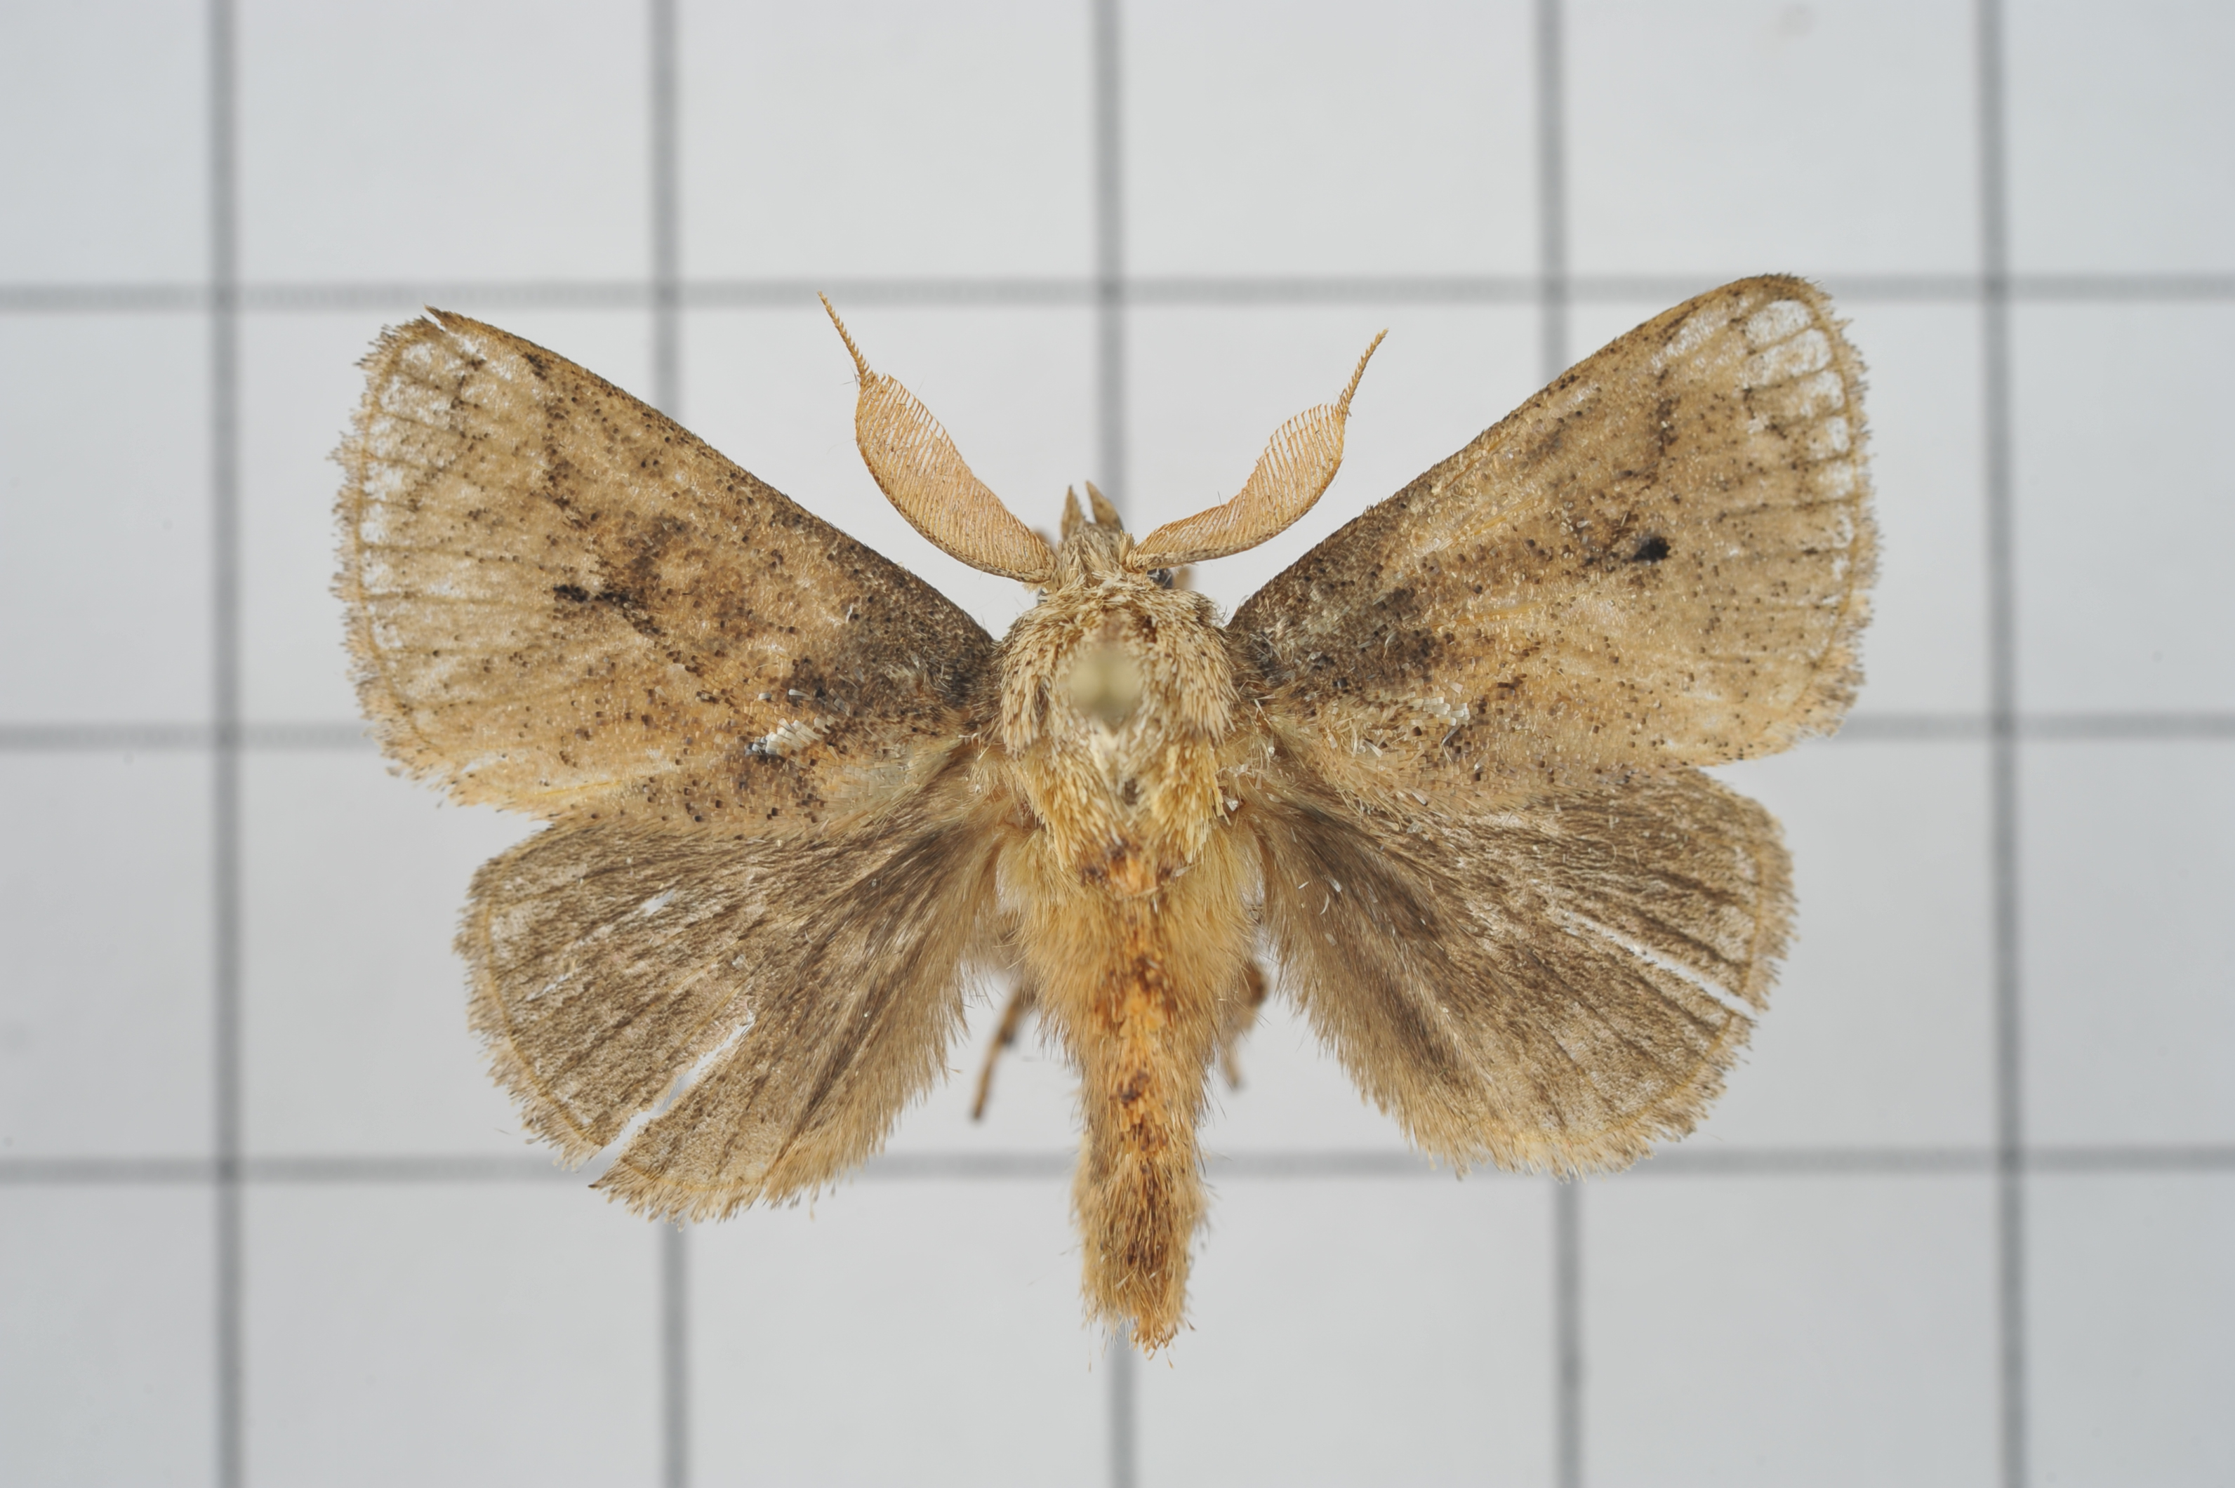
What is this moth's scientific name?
Susica sinensis
